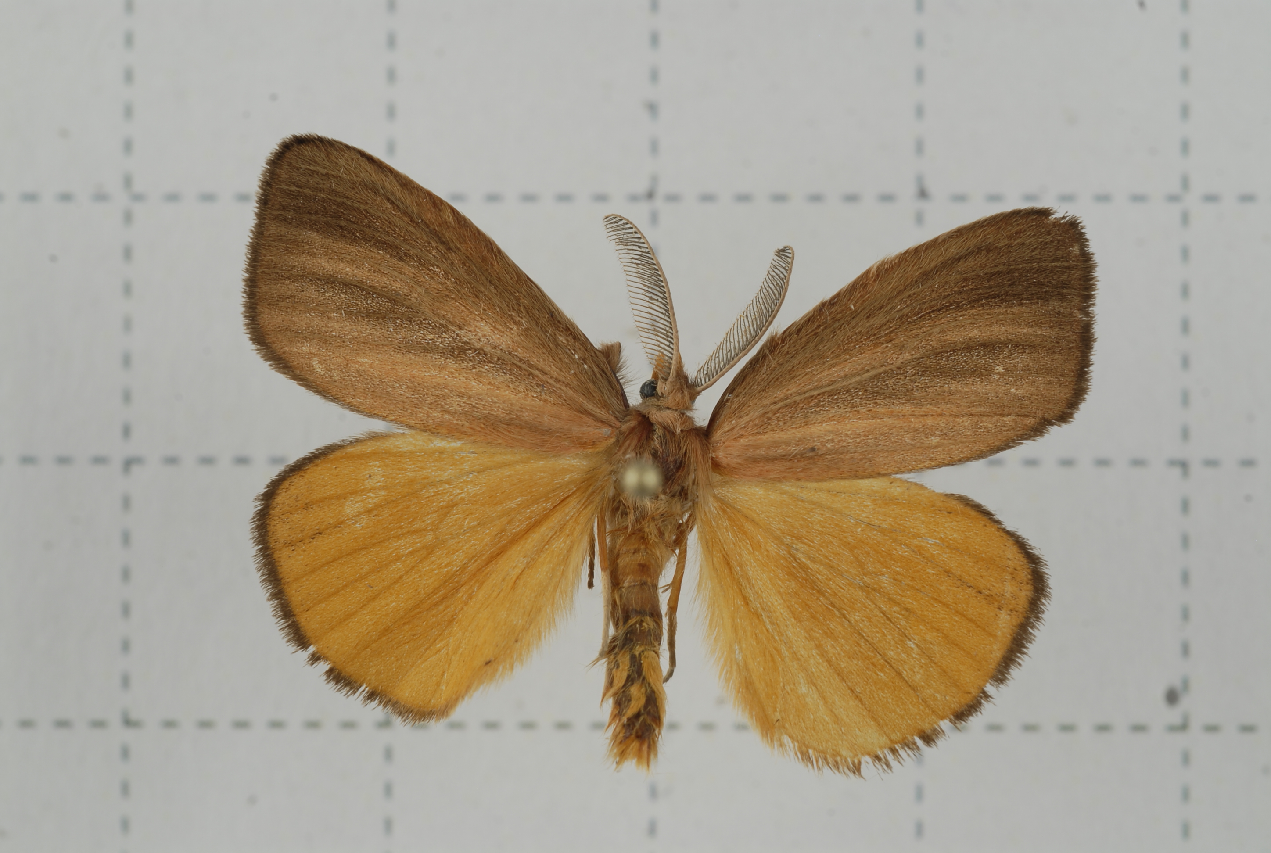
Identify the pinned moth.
Pantana substrigosa
